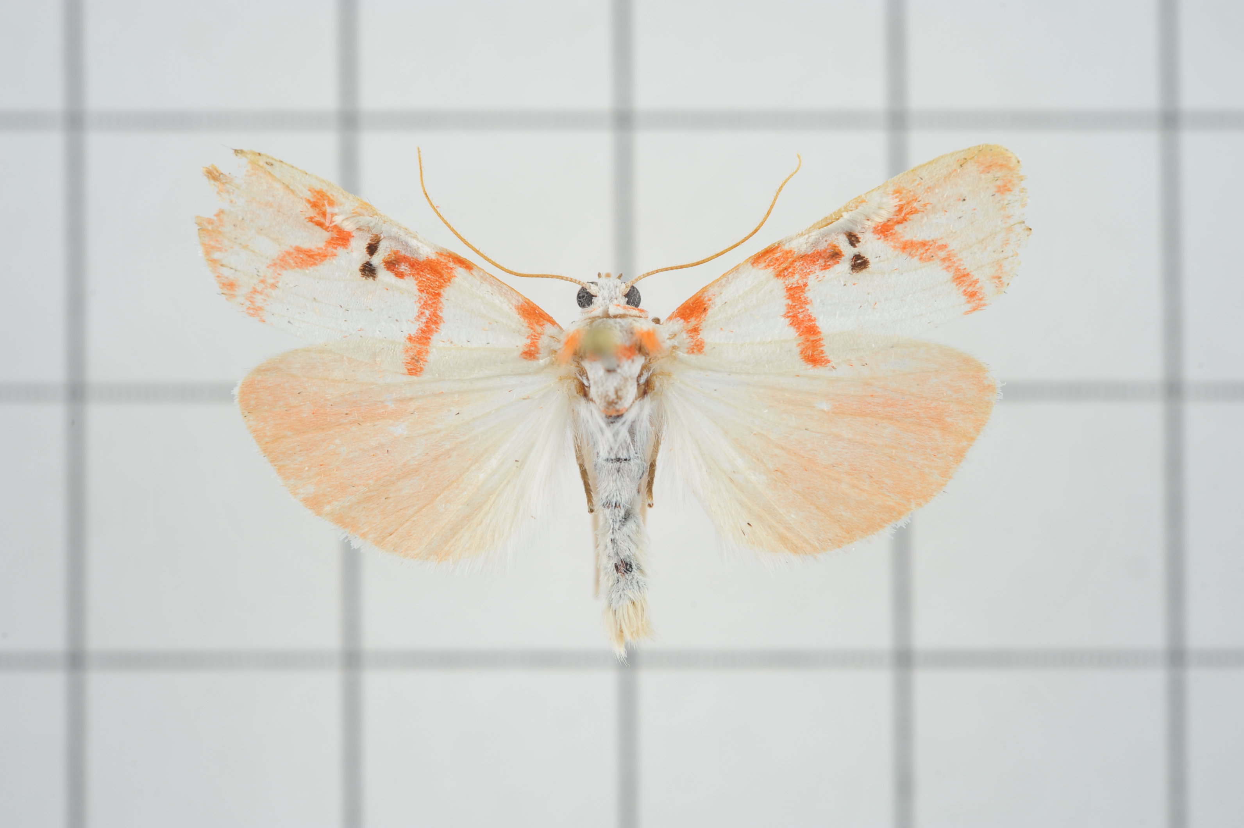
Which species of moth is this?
Cyana hamata hamata
